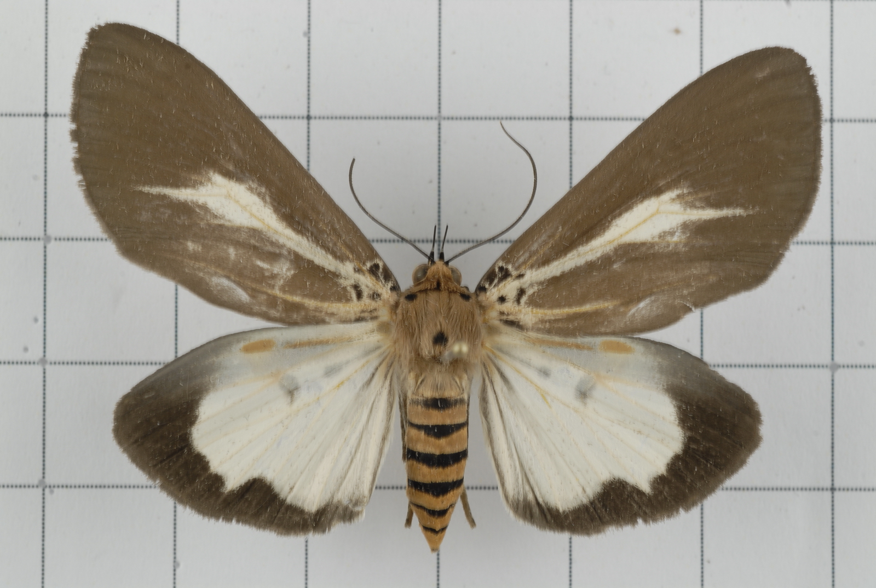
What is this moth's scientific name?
Asota heliconia zebrina
